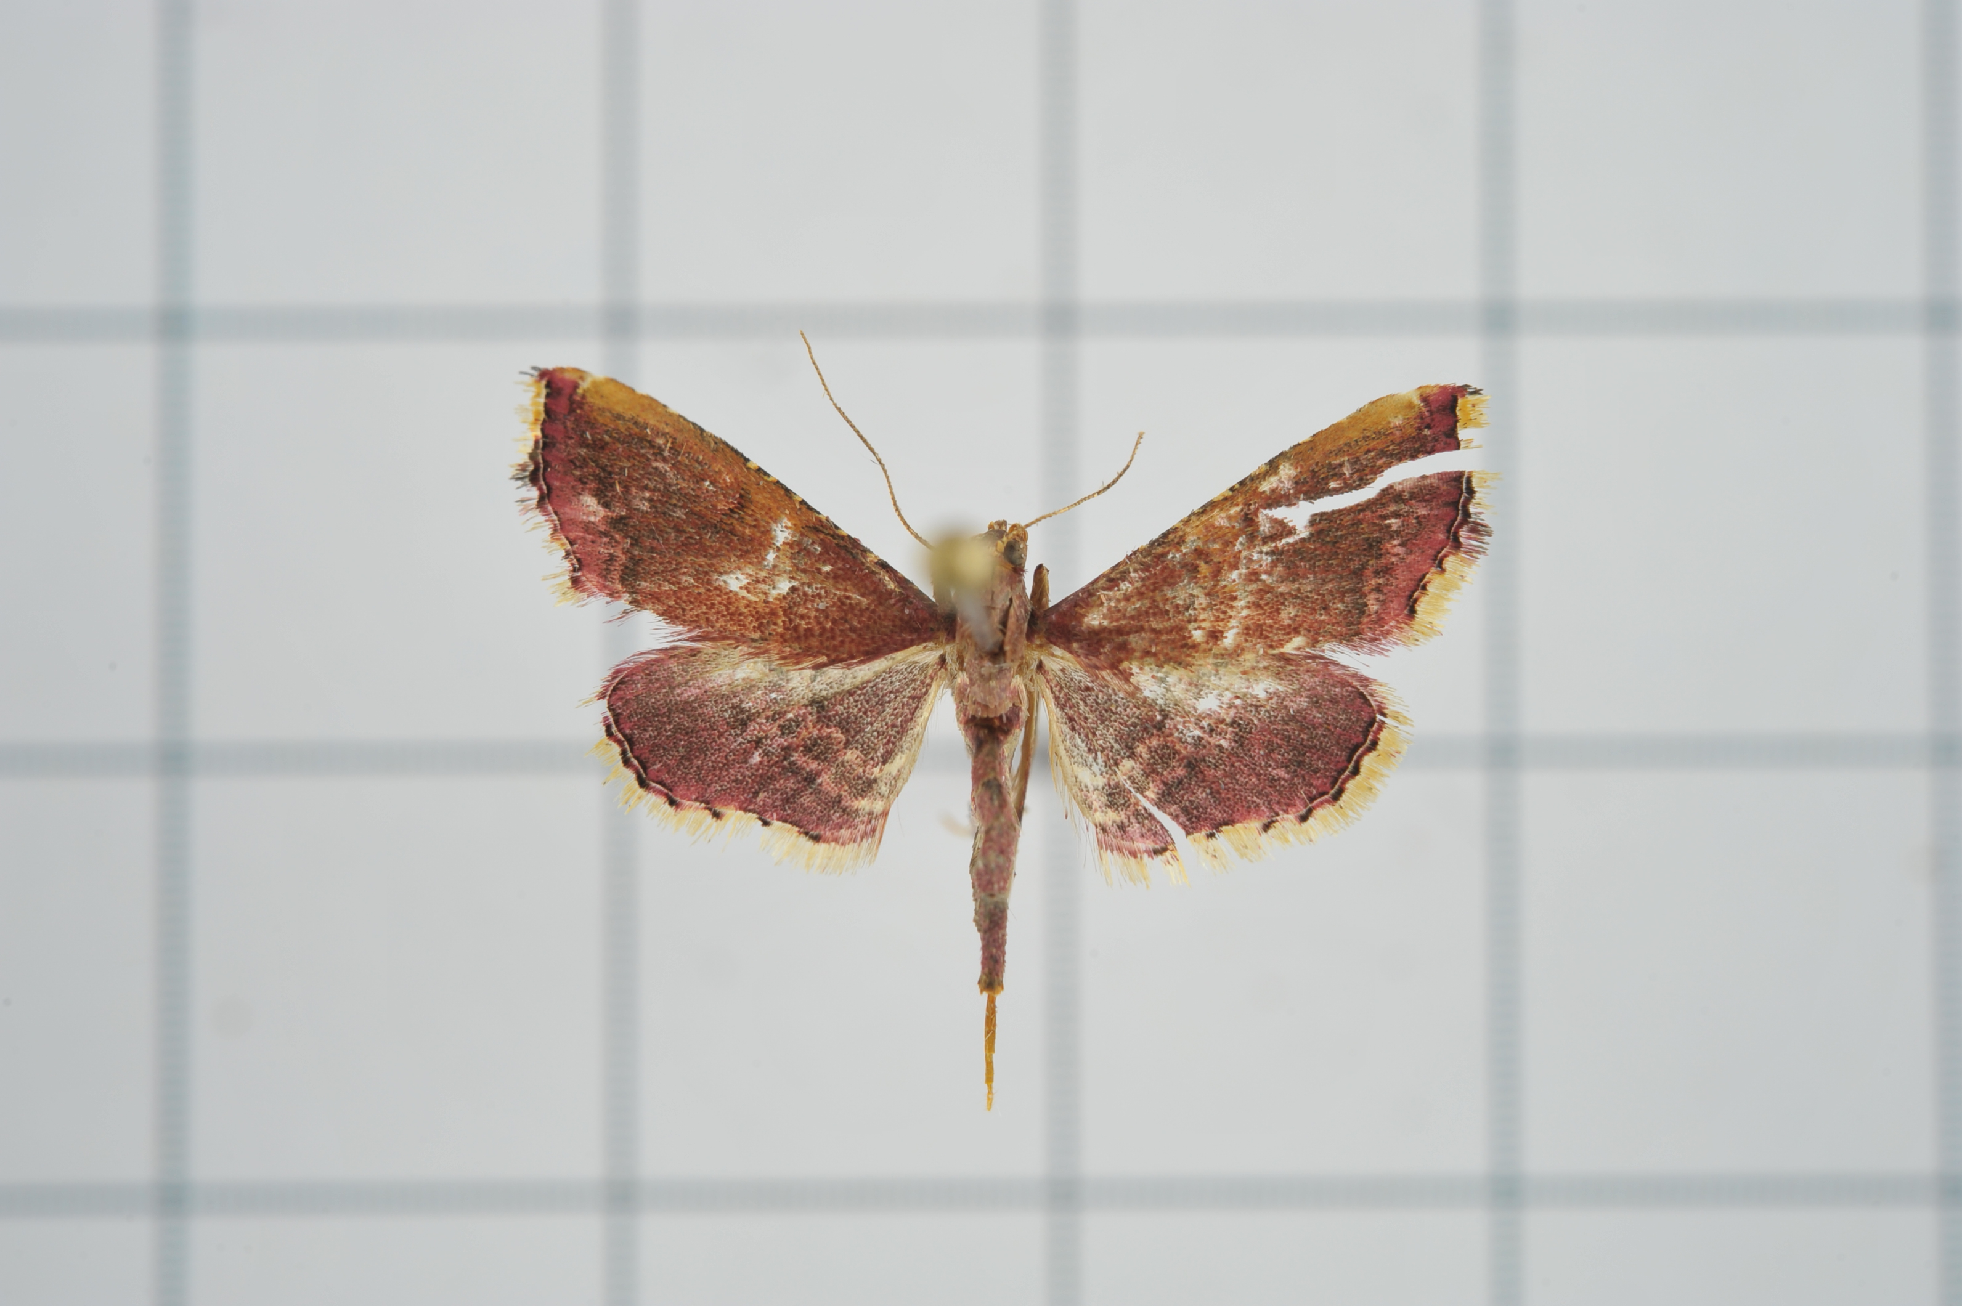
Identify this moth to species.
Endotricha olivacealis
